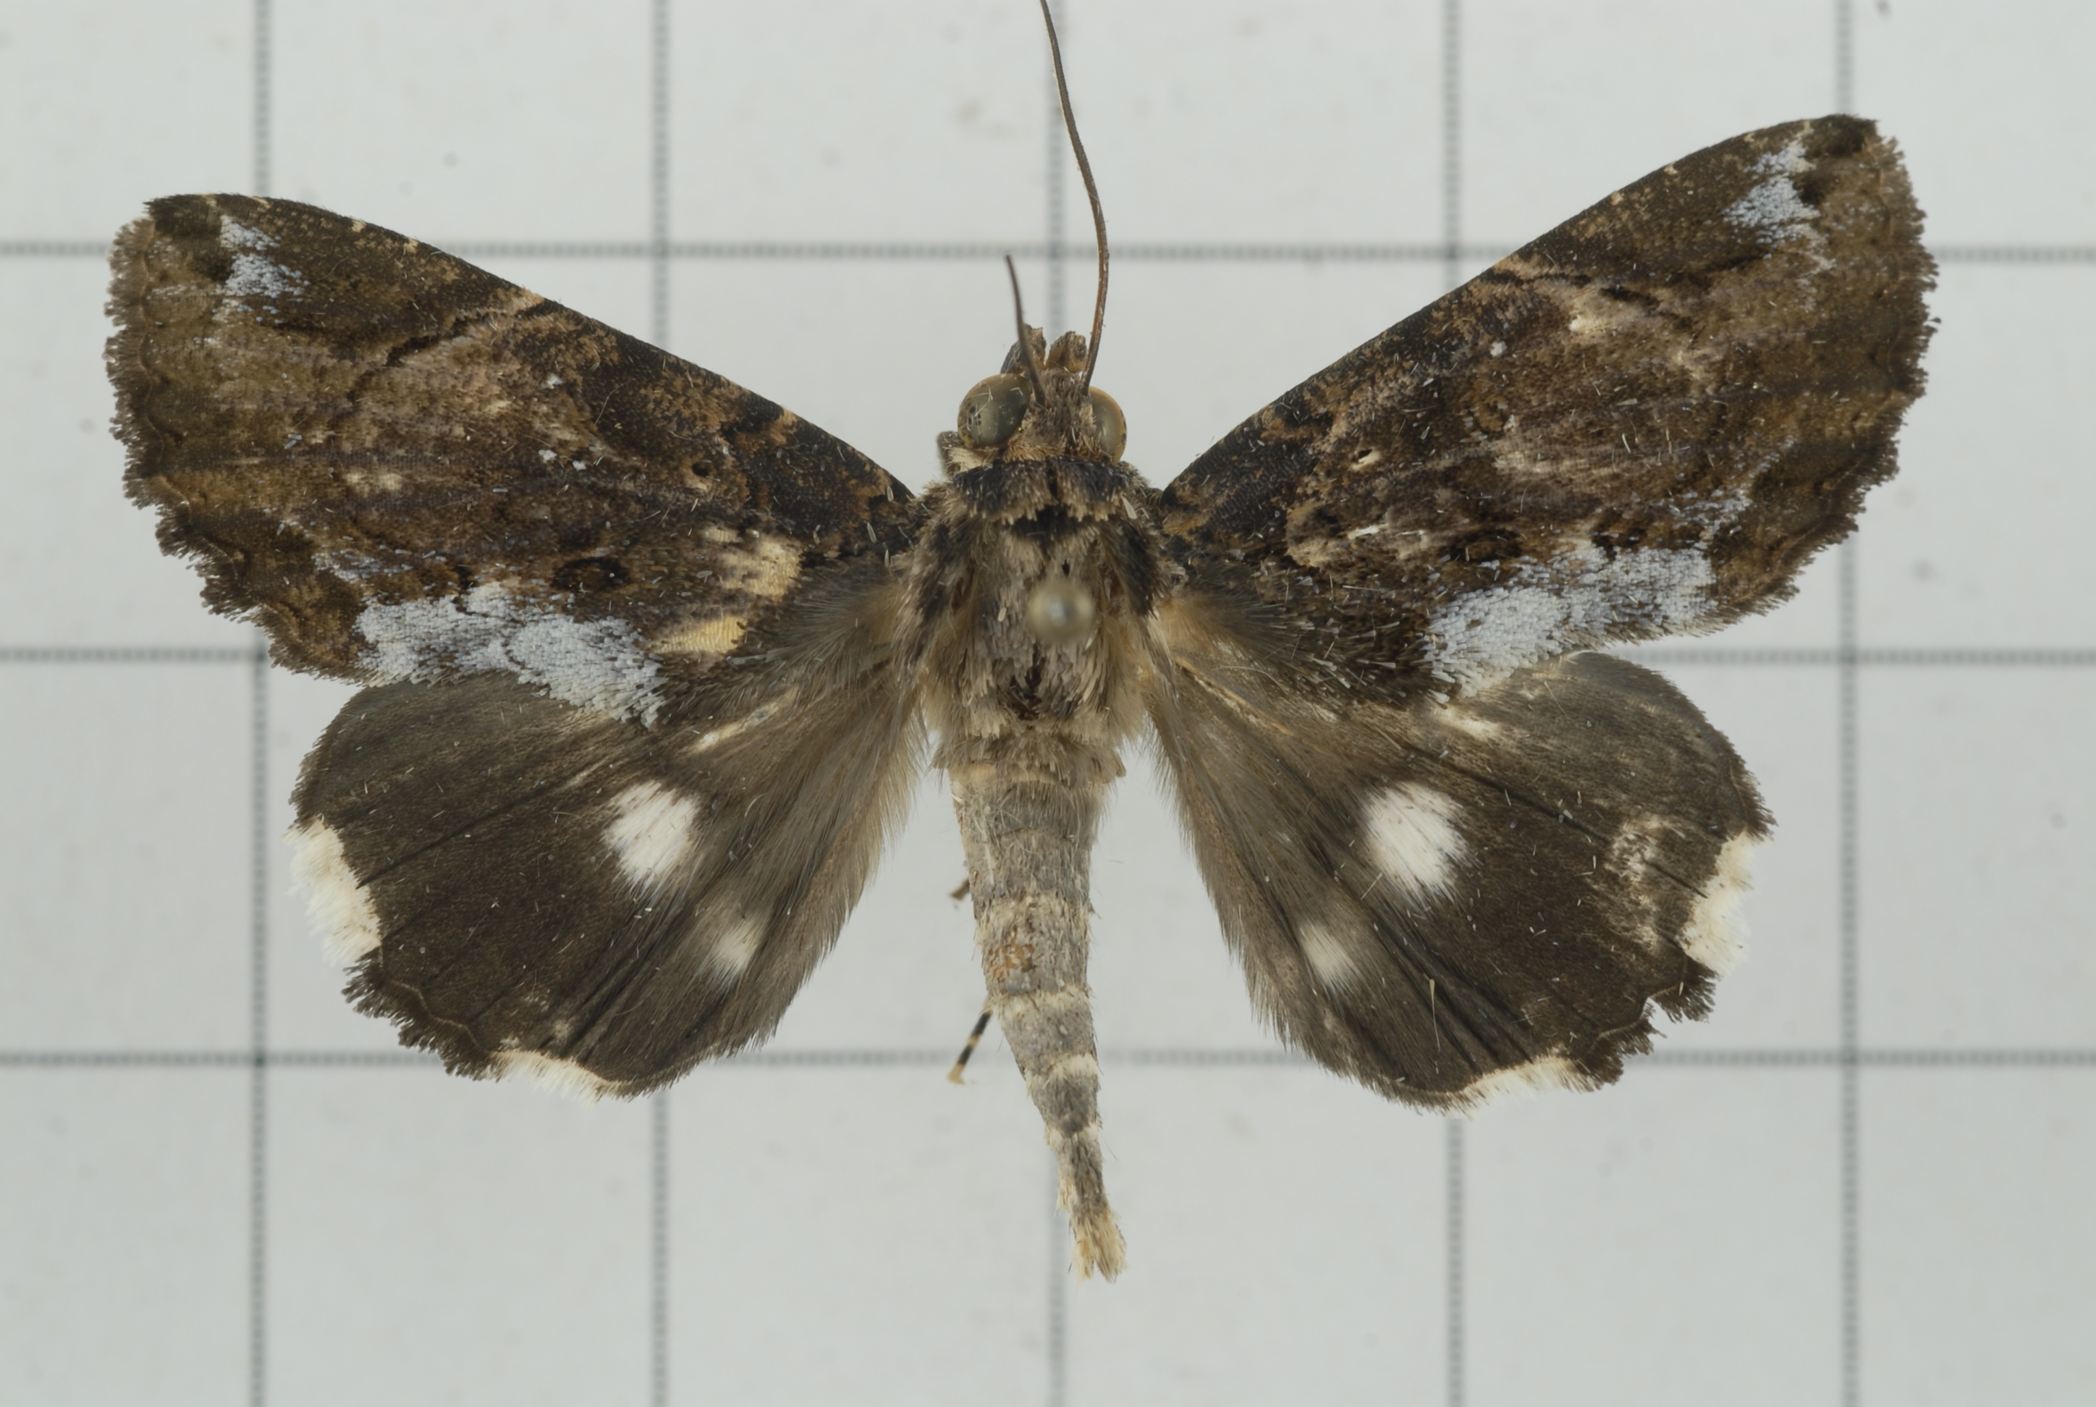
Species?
Ercheia cyllaria
